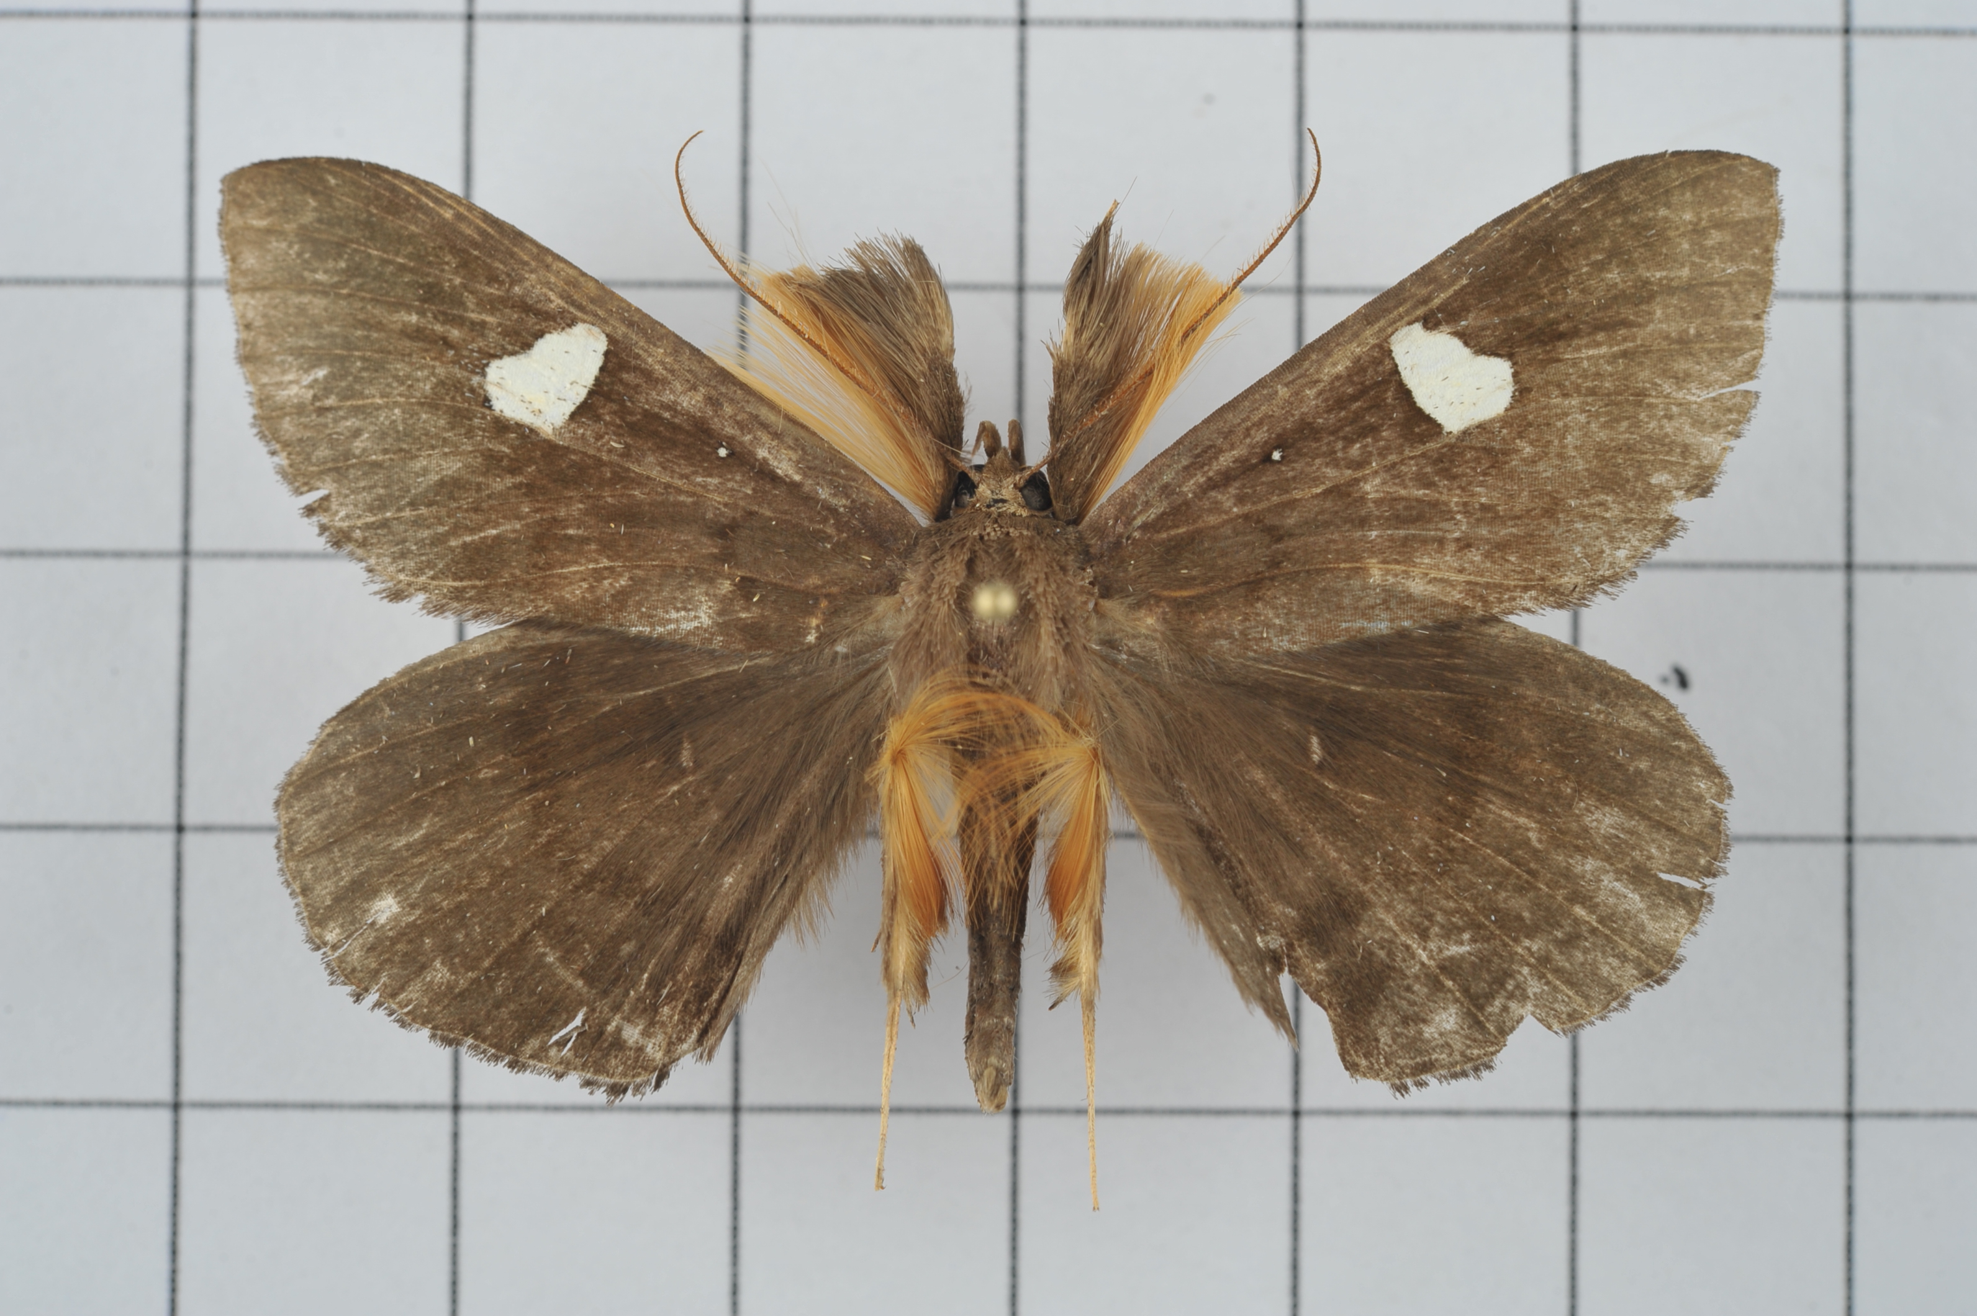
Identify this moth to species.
Edessena gentiusalis
